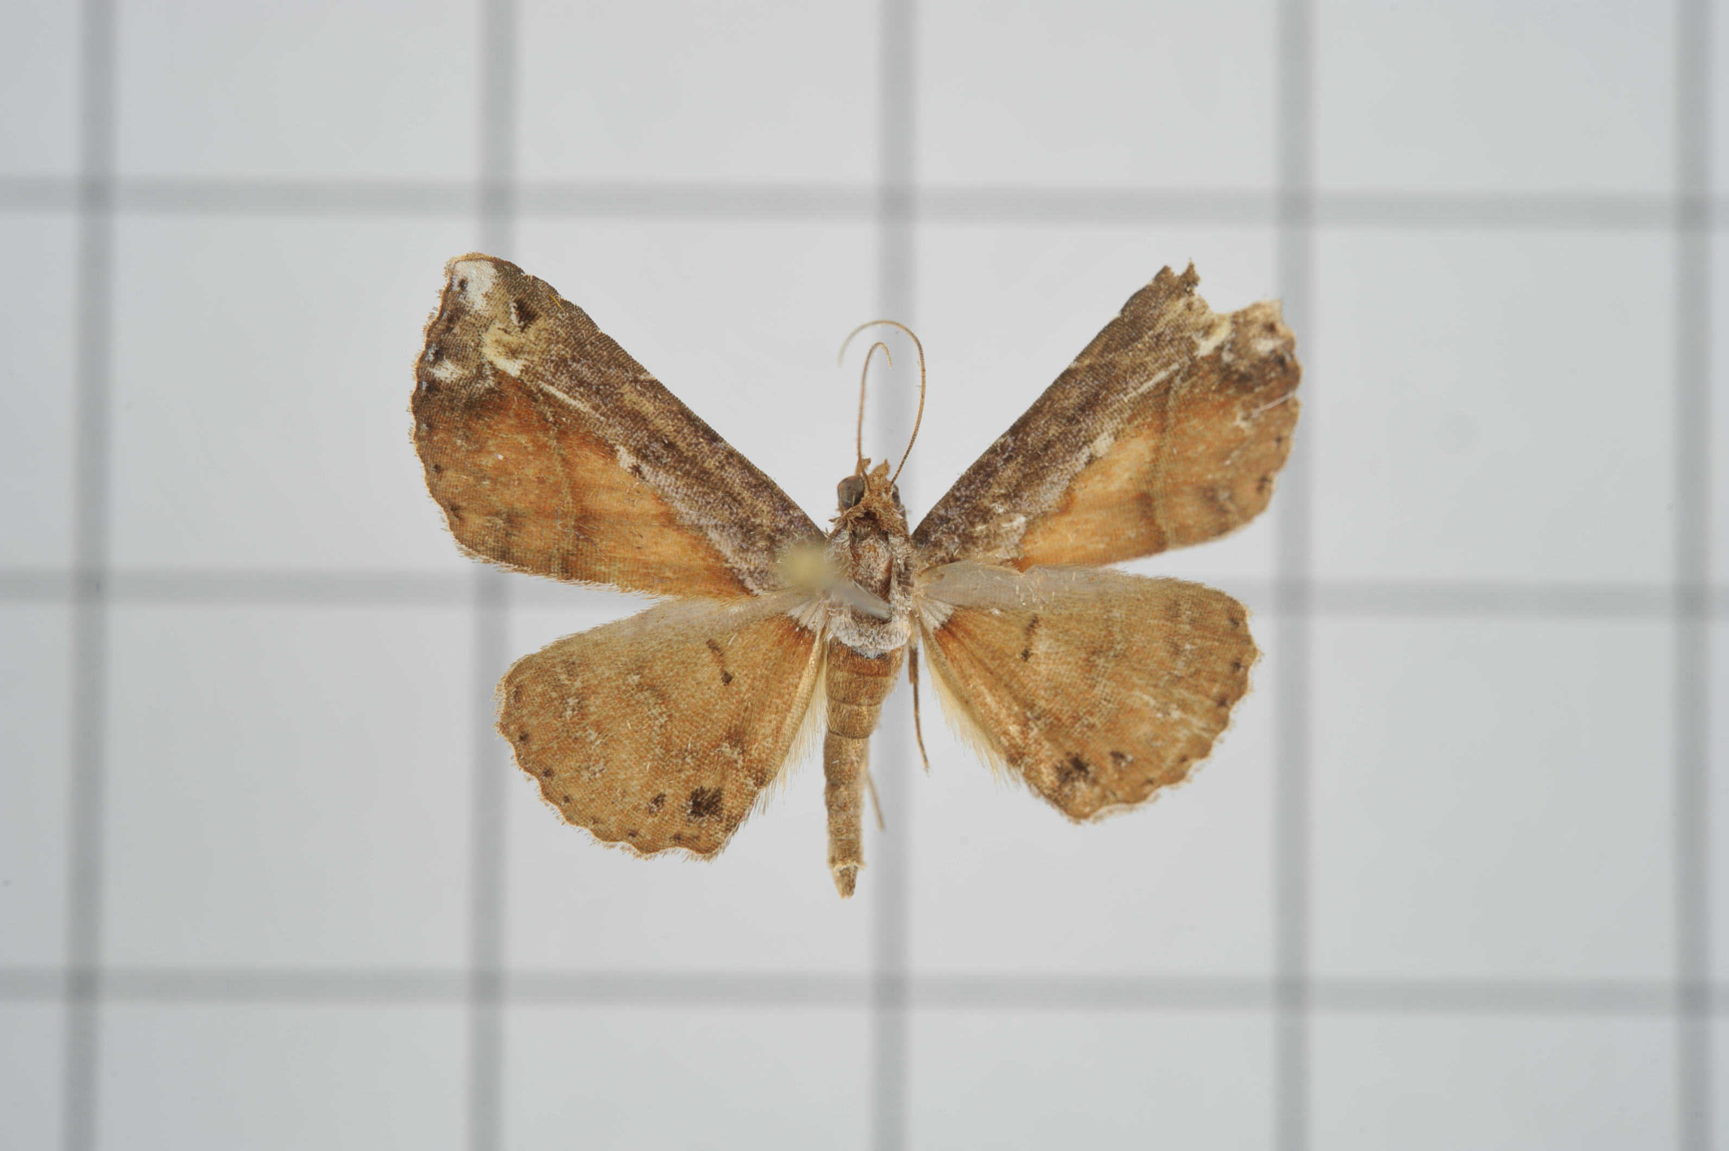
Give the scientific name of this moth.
Zurobata vacillans
